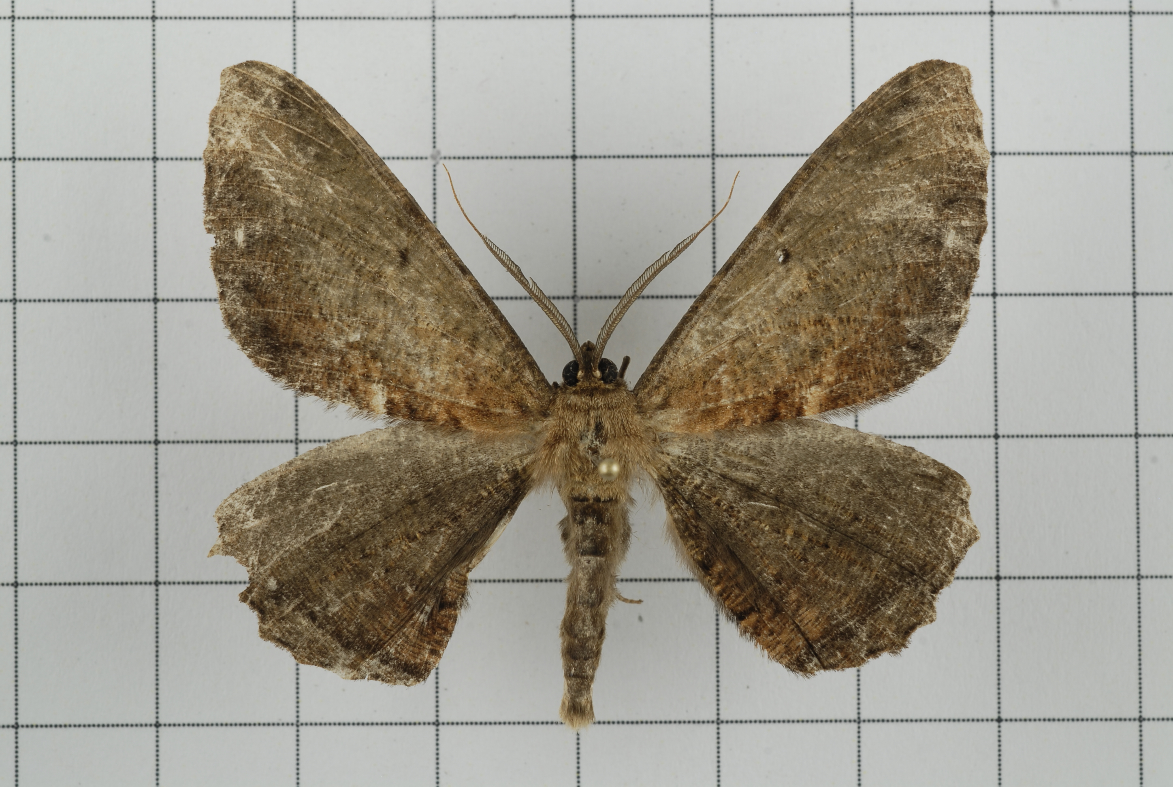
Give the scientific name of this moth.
Chorodna creataria
